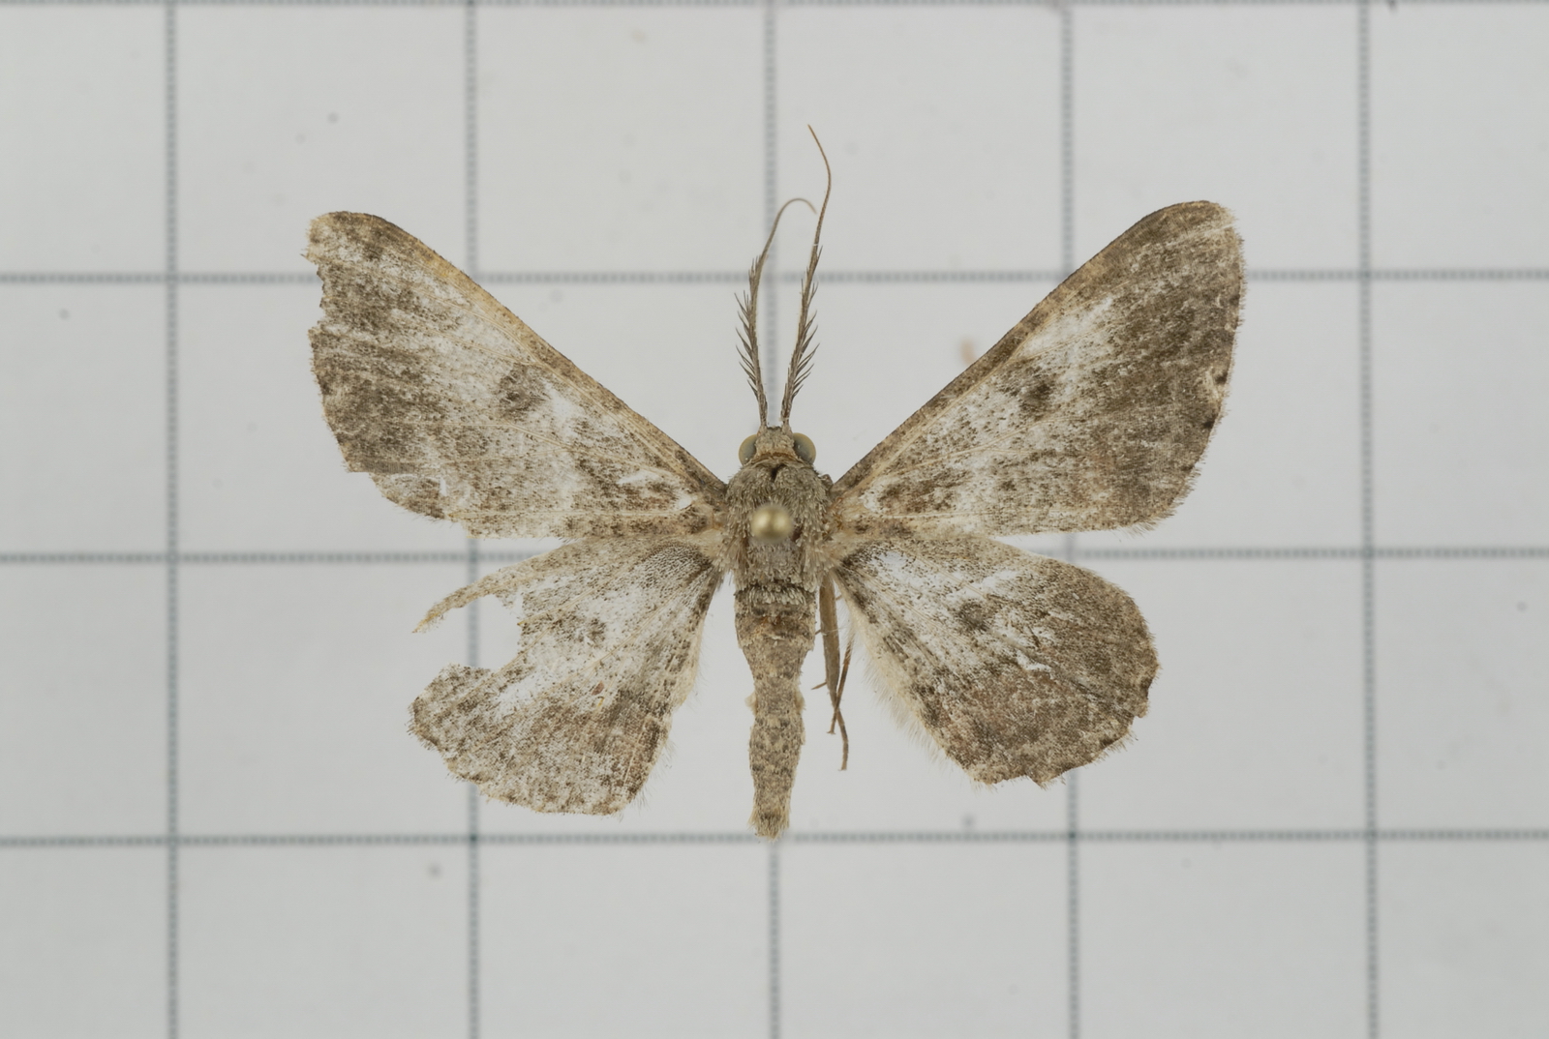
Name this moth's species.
Cleora repulsaria repulsaria
